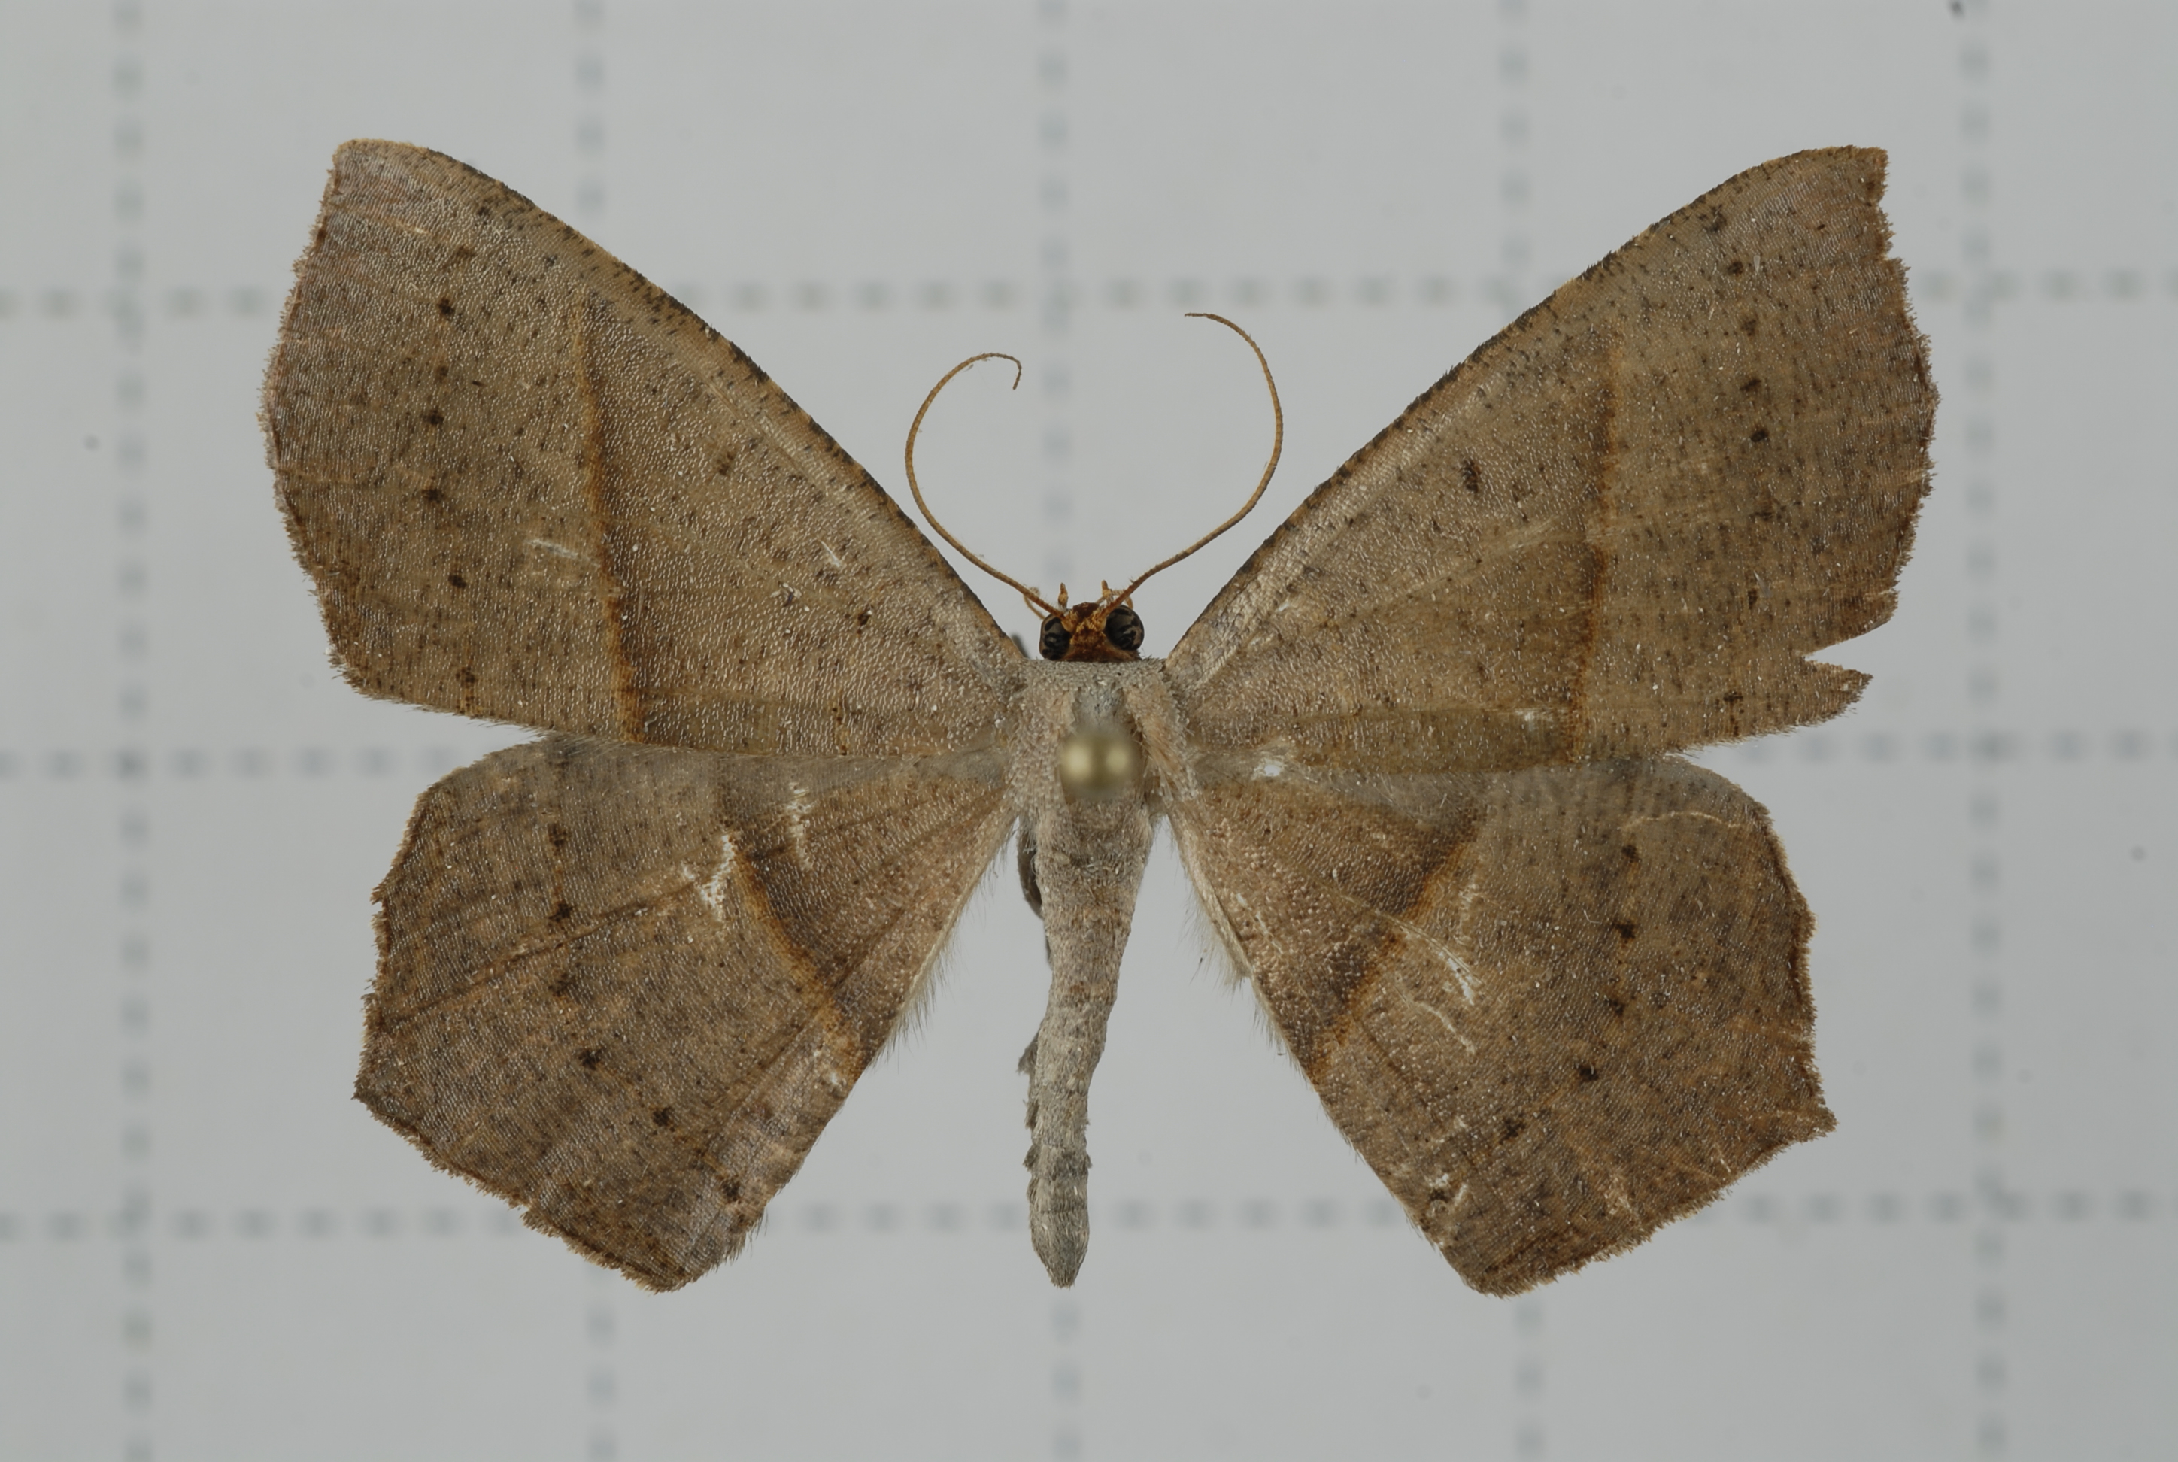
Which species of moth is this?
Danala lilacina
